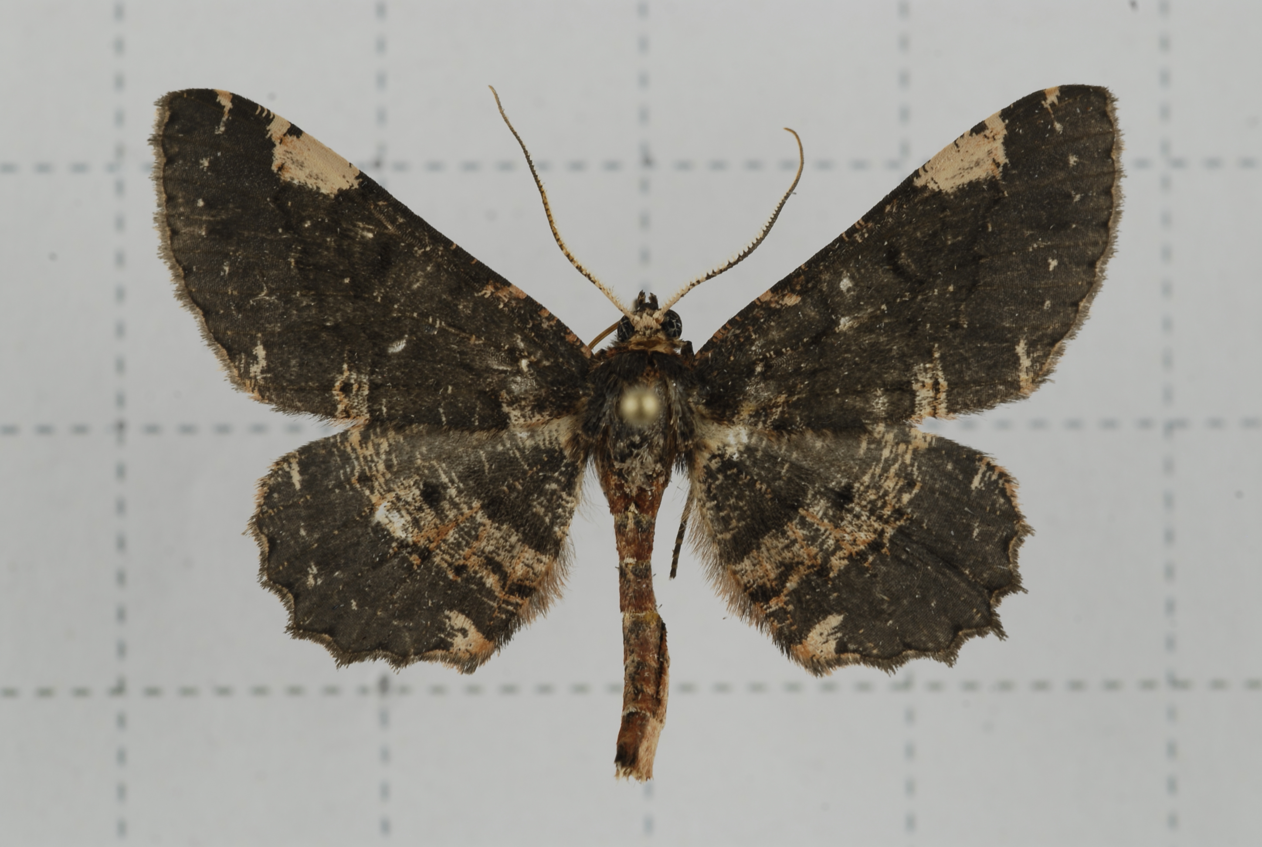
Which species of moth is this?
Abaciscus costimacula
